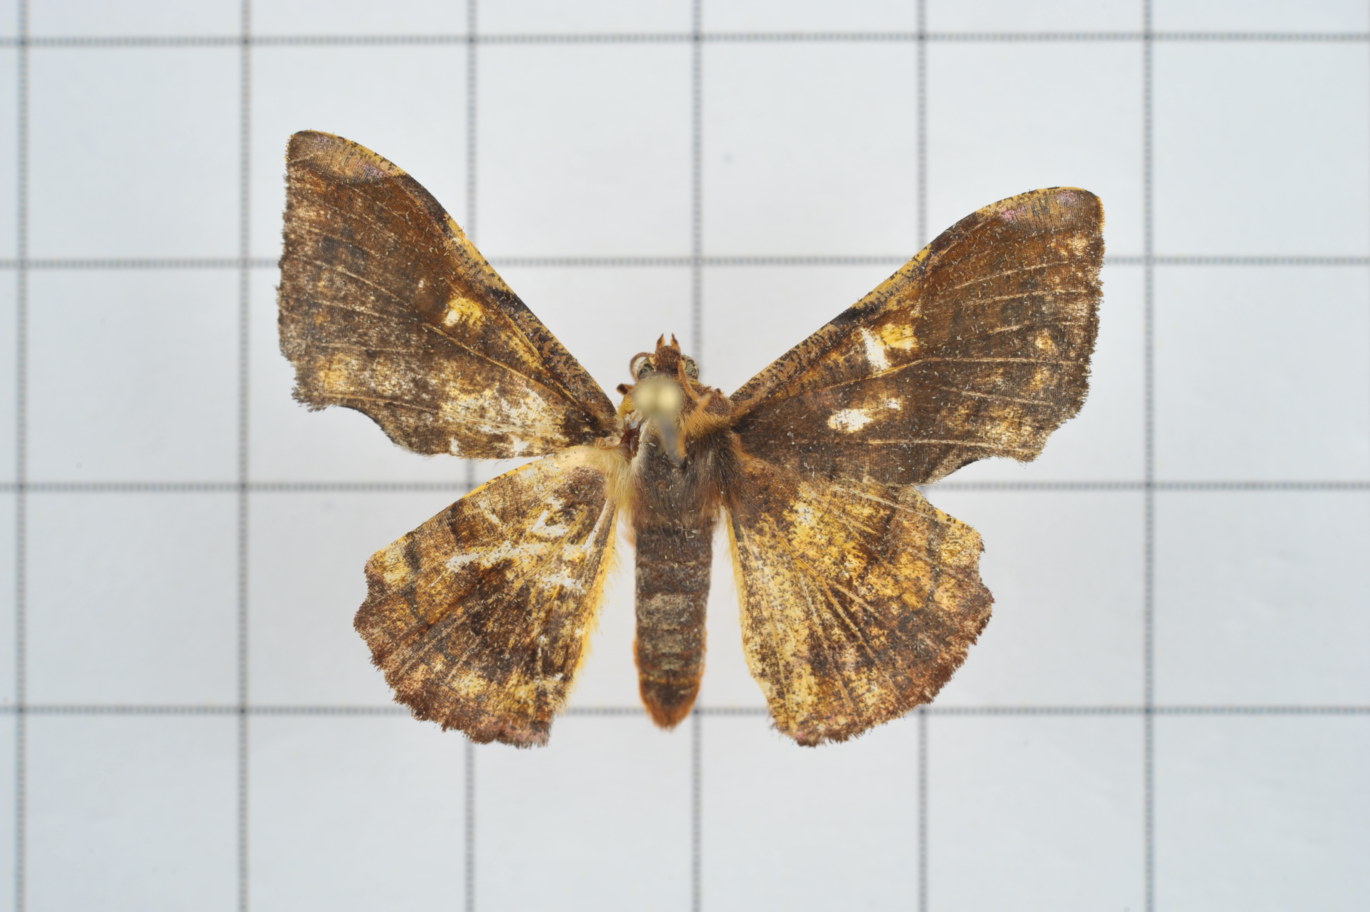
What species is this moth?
Fascellina chromataria
